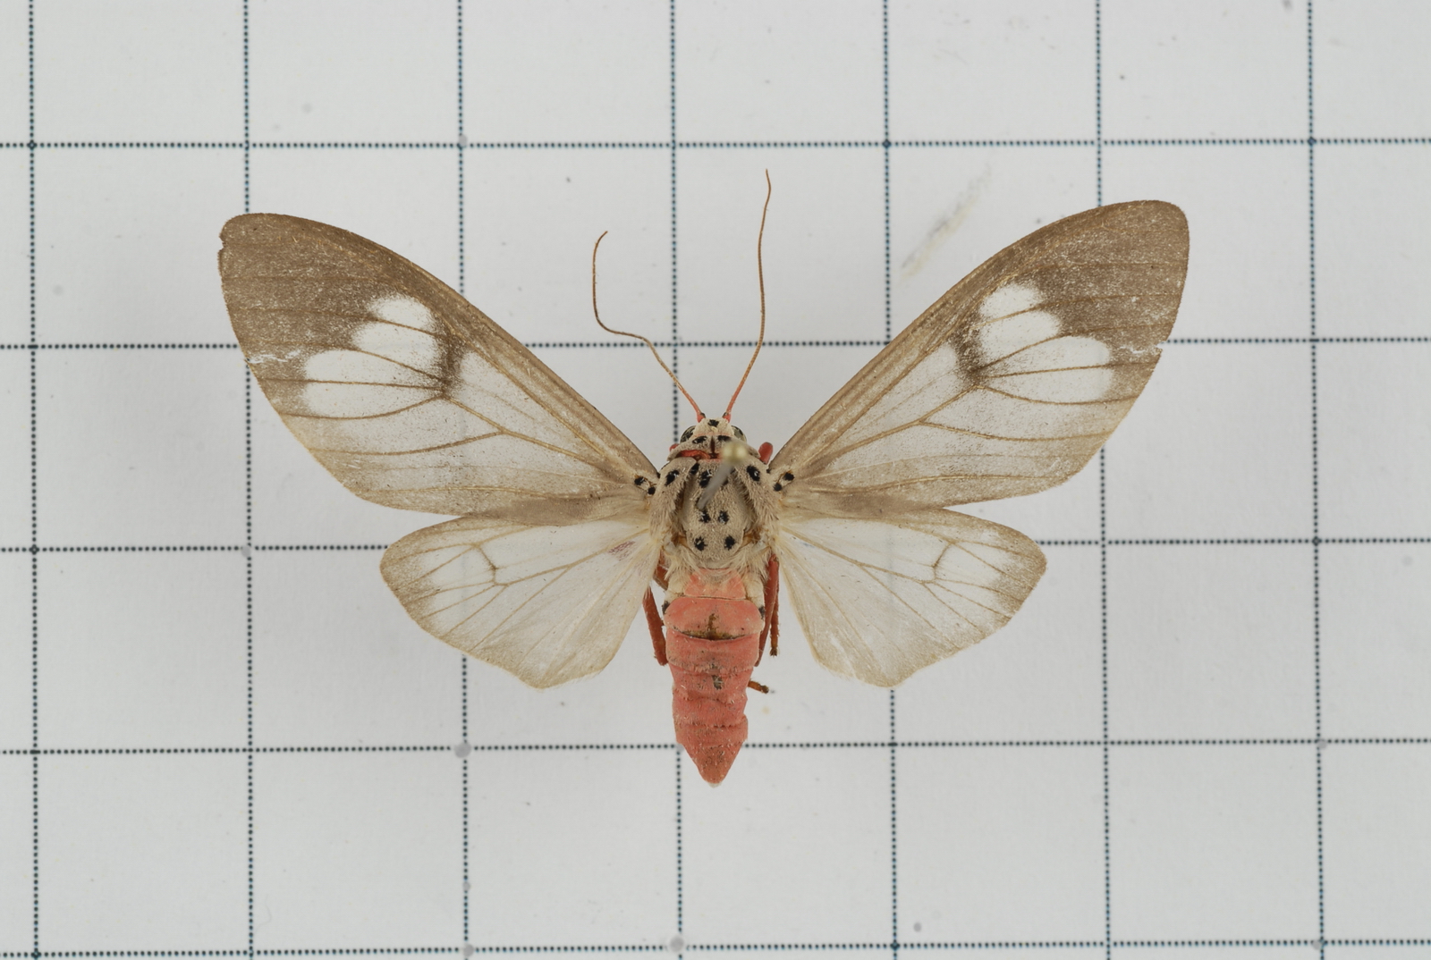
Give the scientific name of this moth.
Amerila astreus
